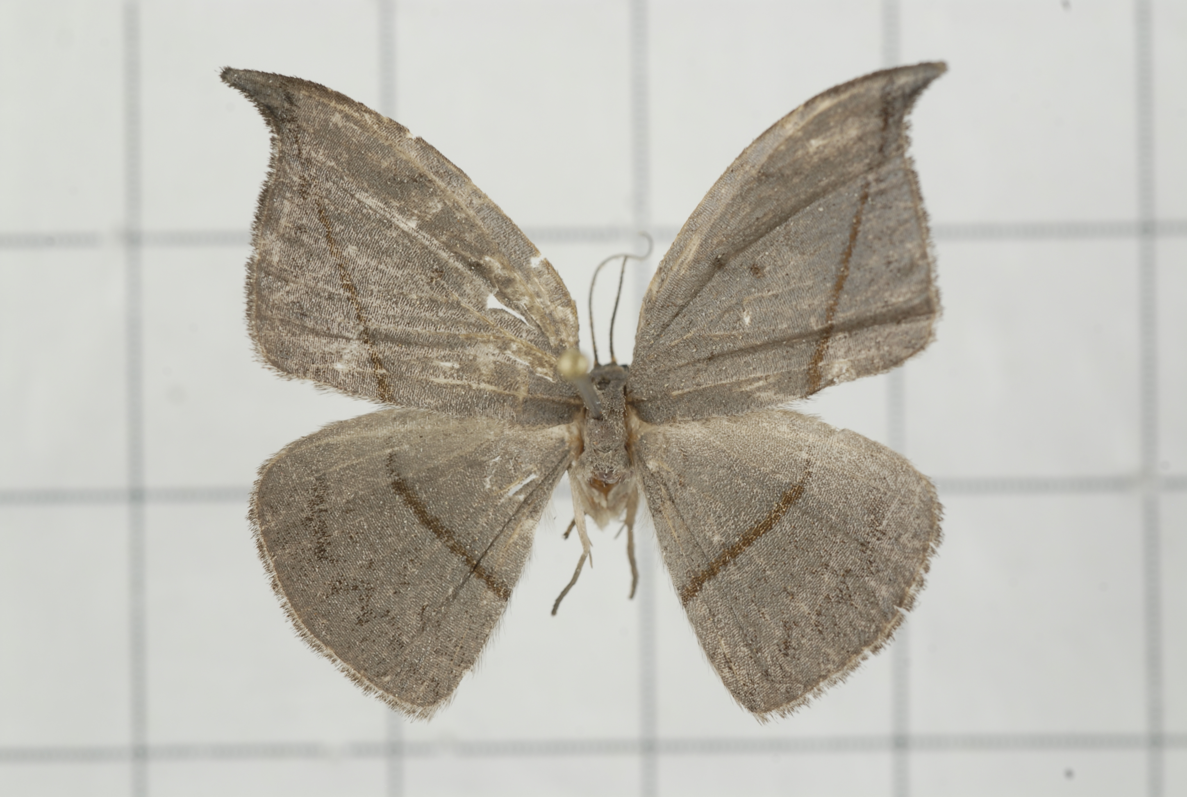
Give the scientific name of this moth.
Albara reversaria opalescens
